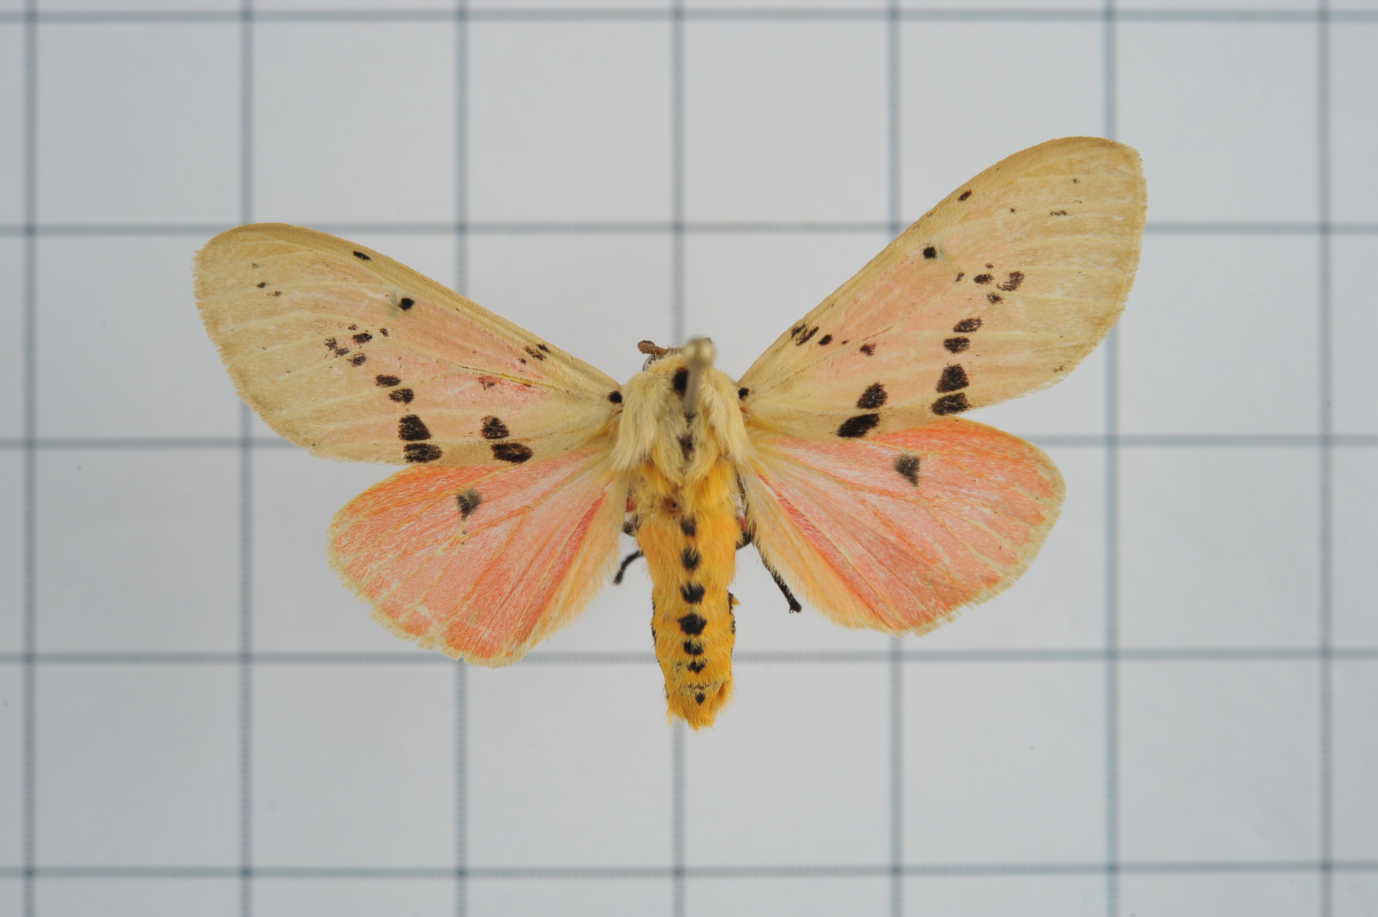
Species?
Spilarctia postrubida
